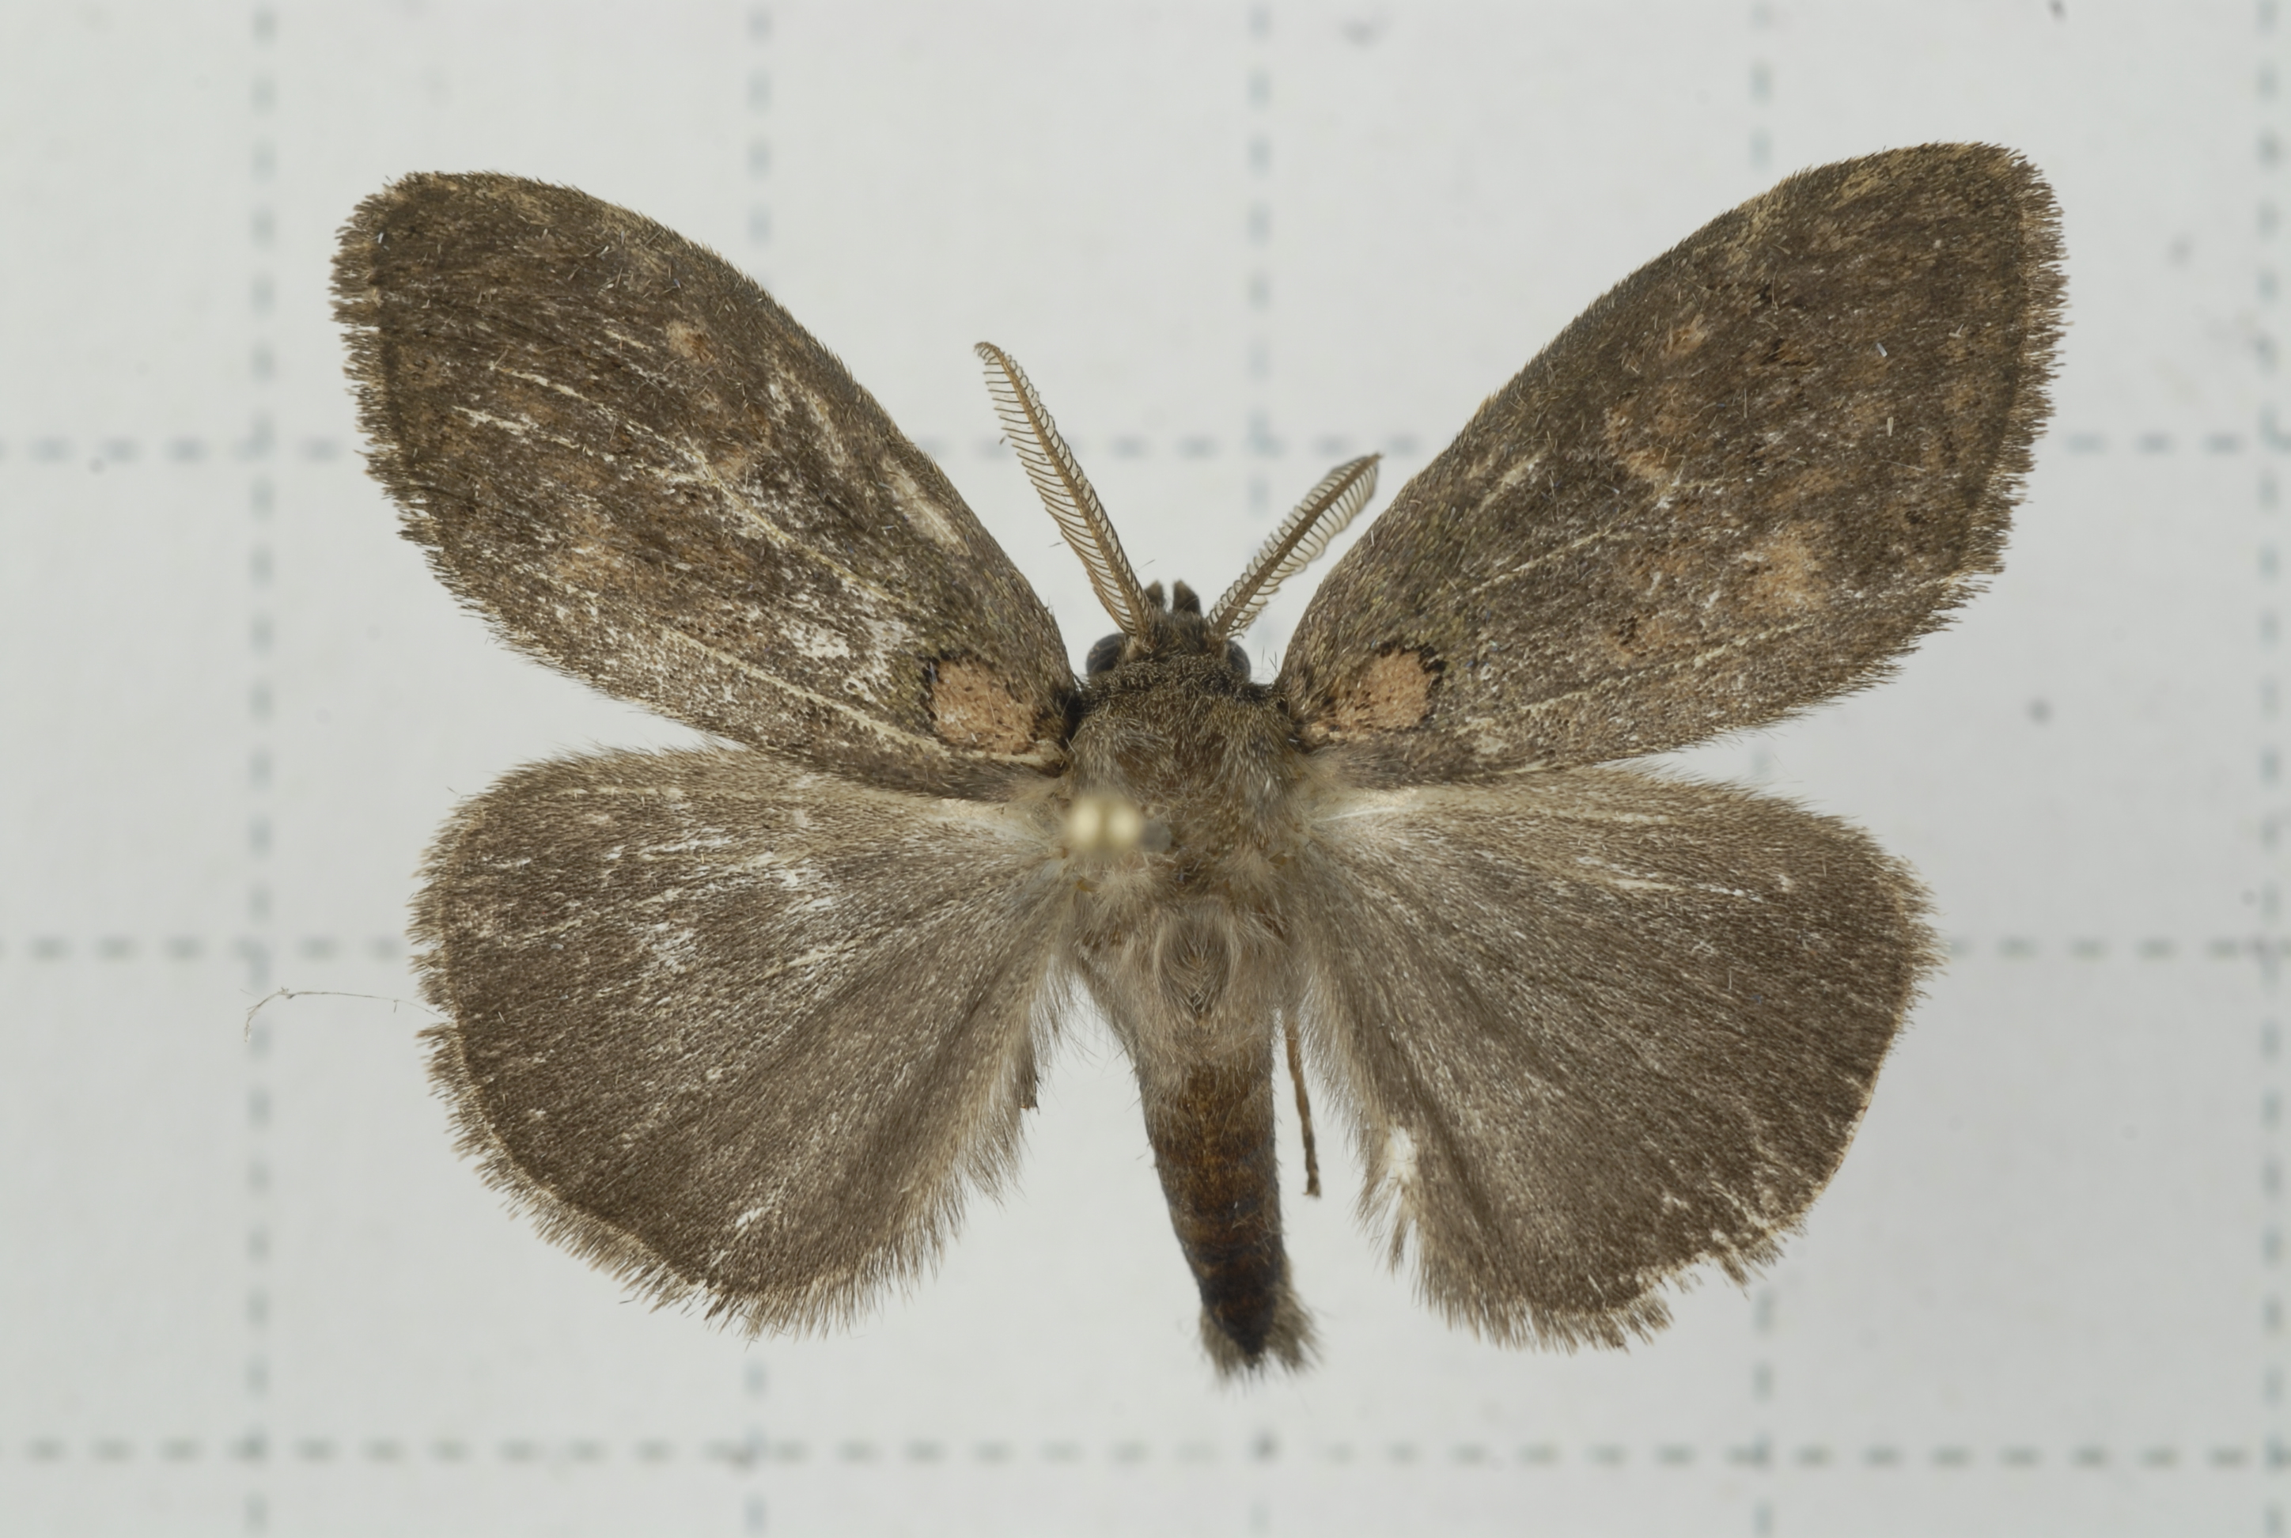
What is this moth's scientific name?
Olene dudgeoni
